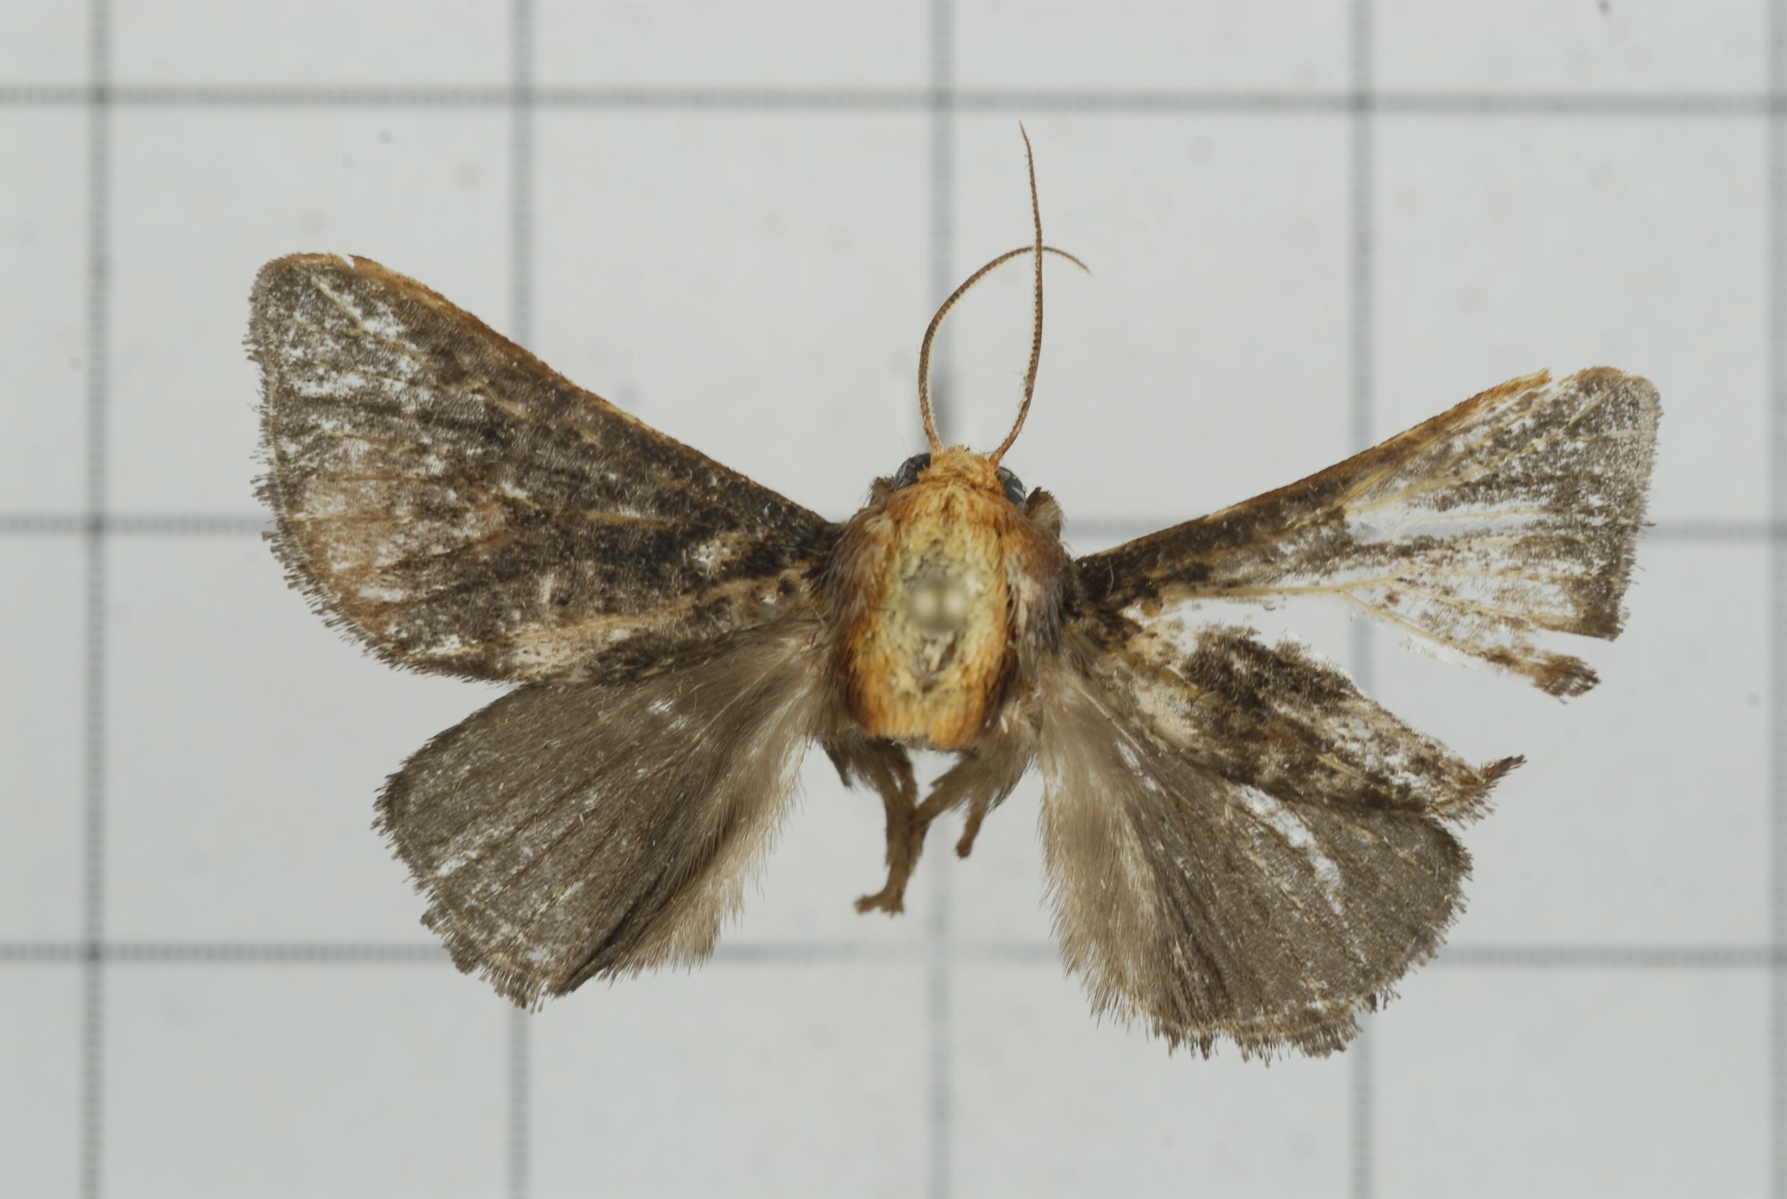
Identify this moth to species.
Iraga rugosa
